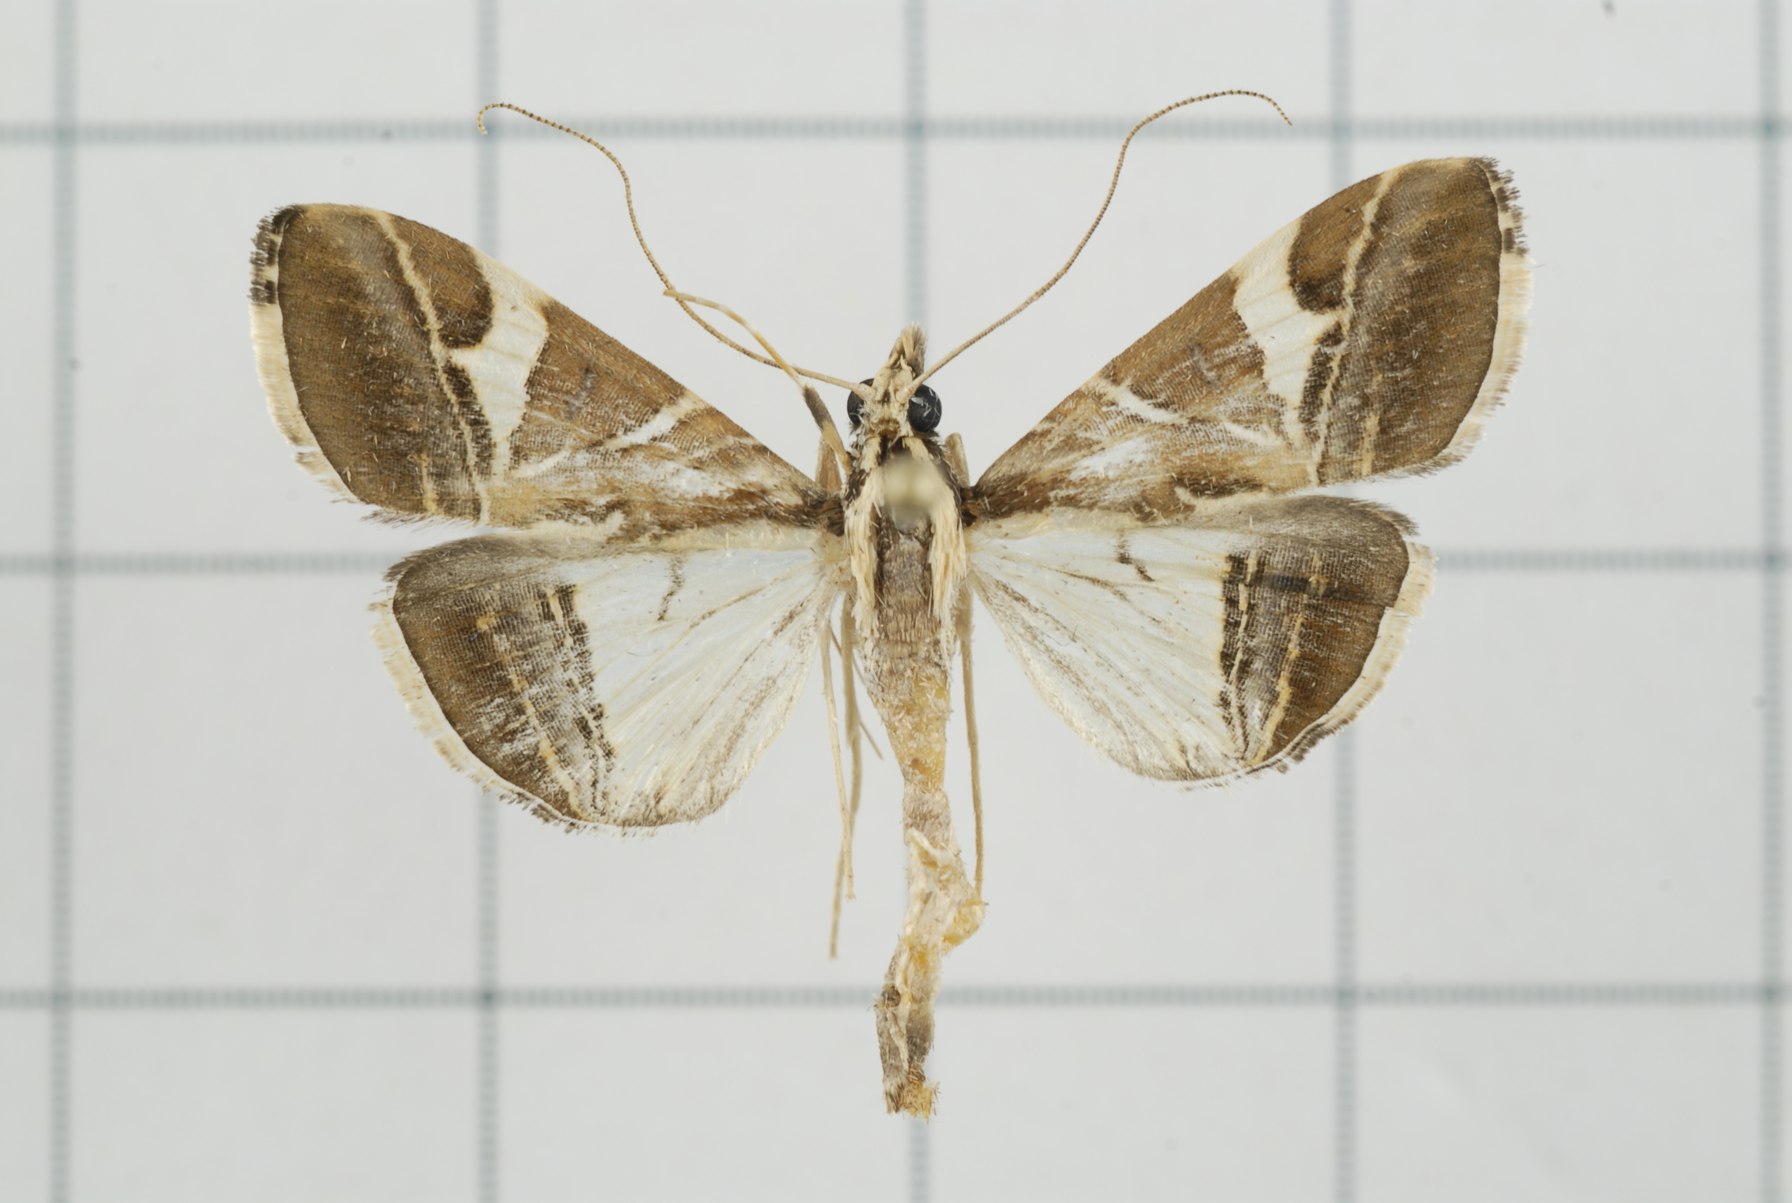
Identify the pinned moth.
Agrioglypta itysalis
